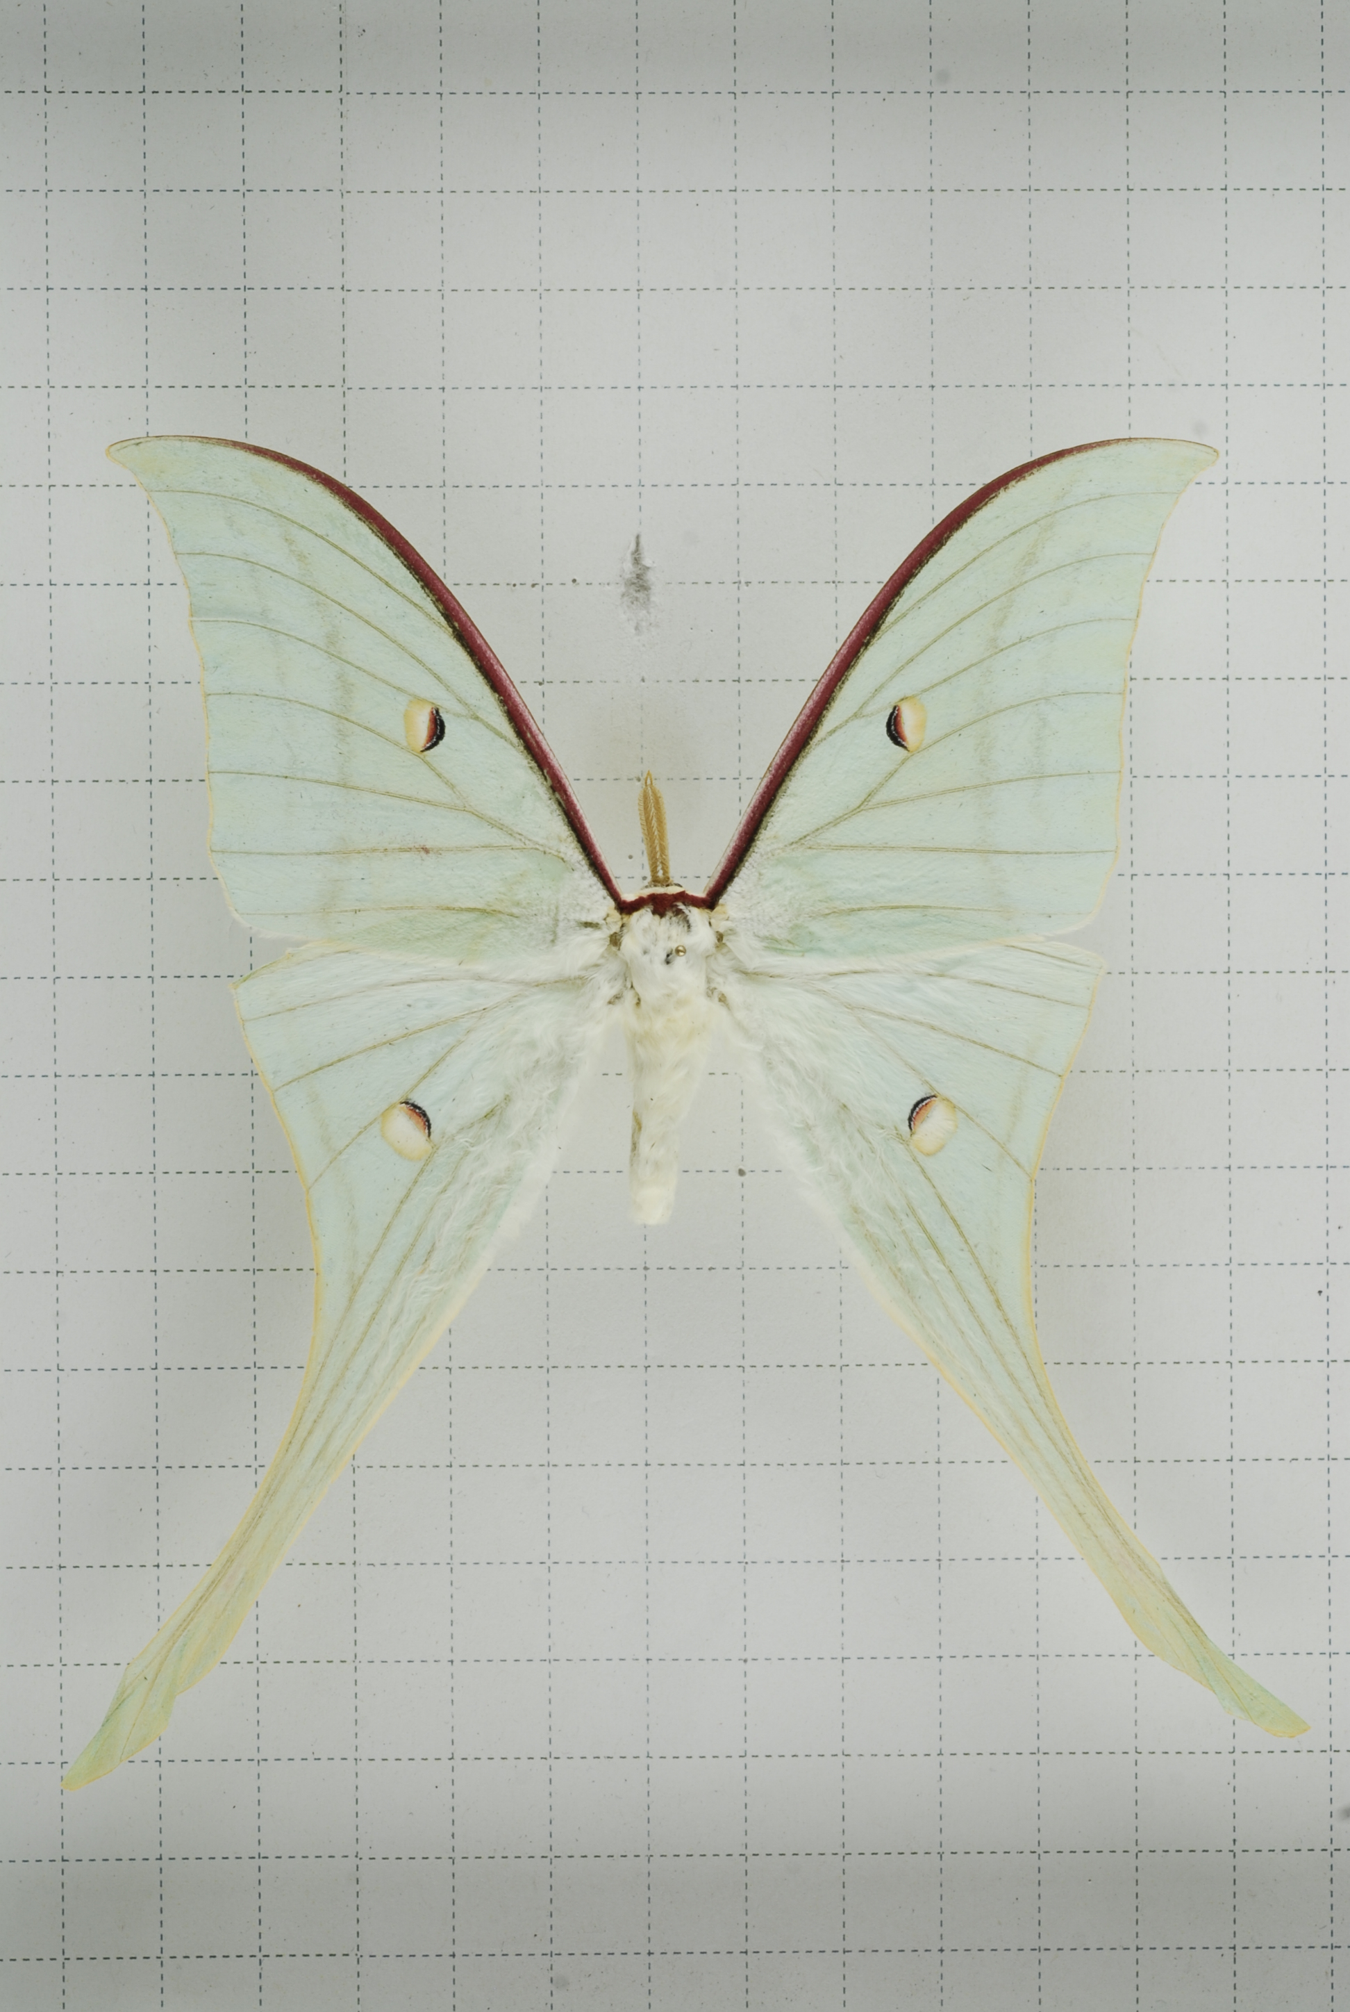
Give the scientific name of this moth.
Actias ningpoana ningtaiwana
